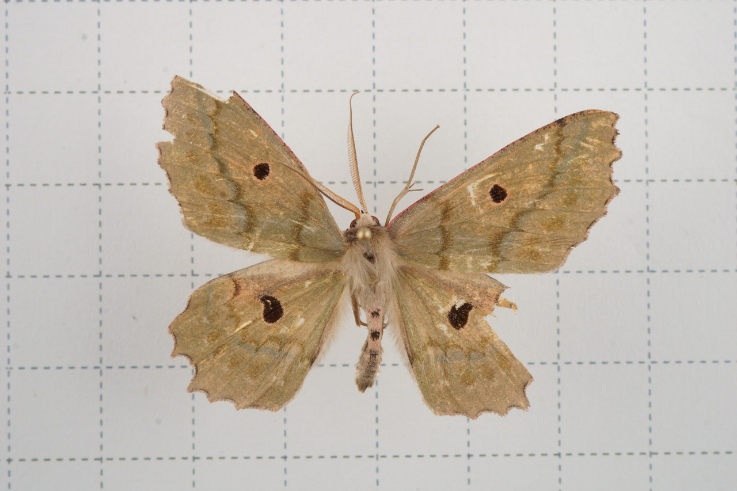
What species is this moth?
Chlorodontopera discospilata
